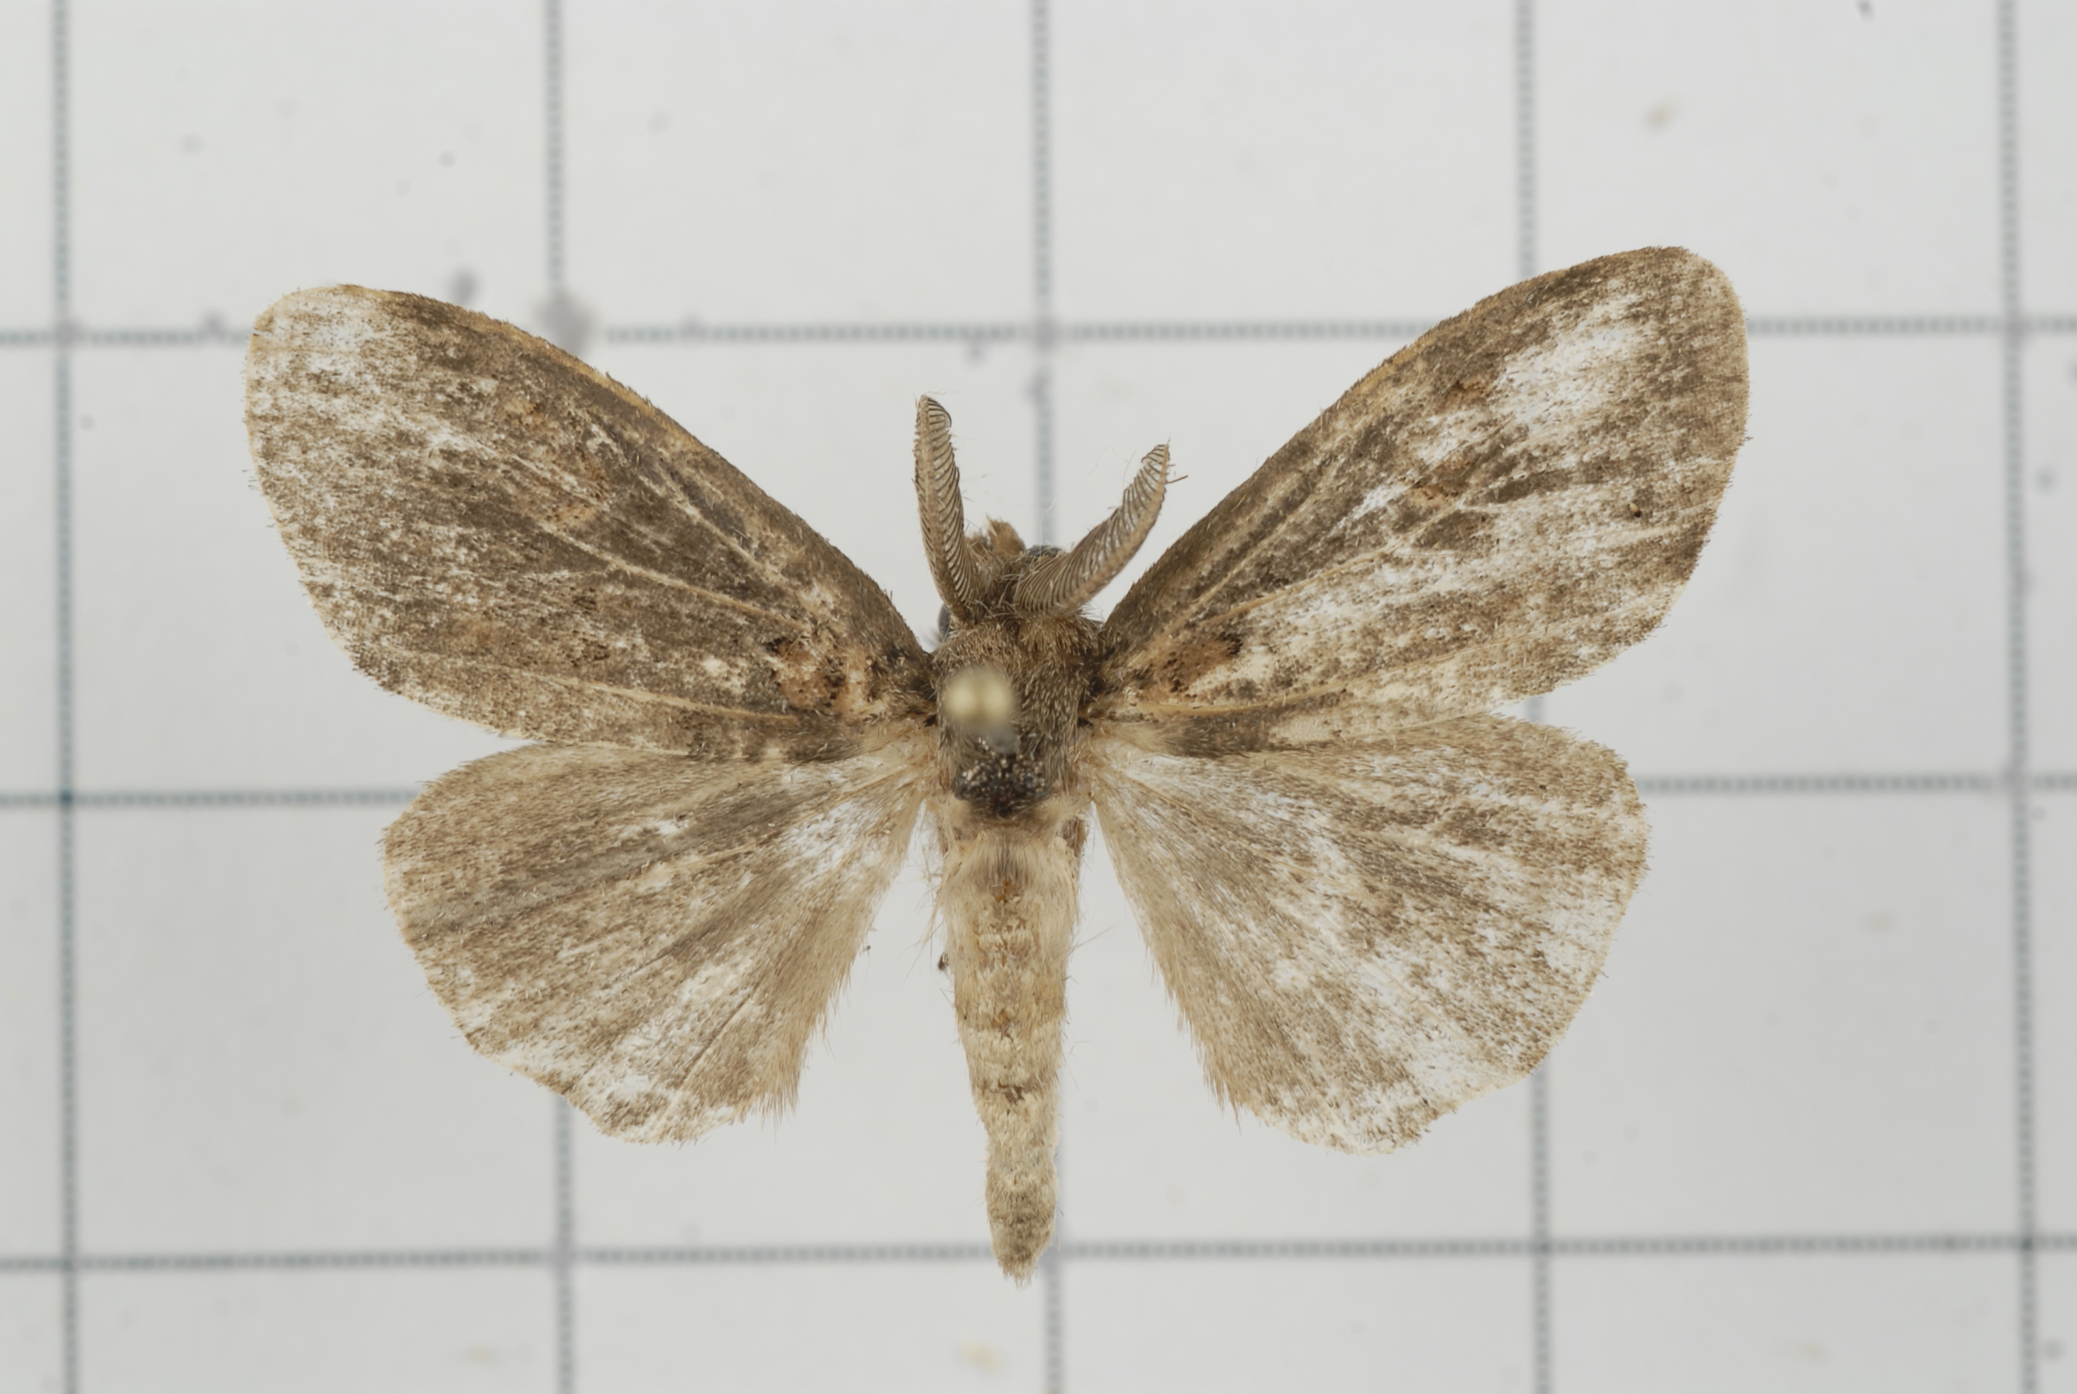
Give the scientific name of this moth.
Olene dudgeoni
